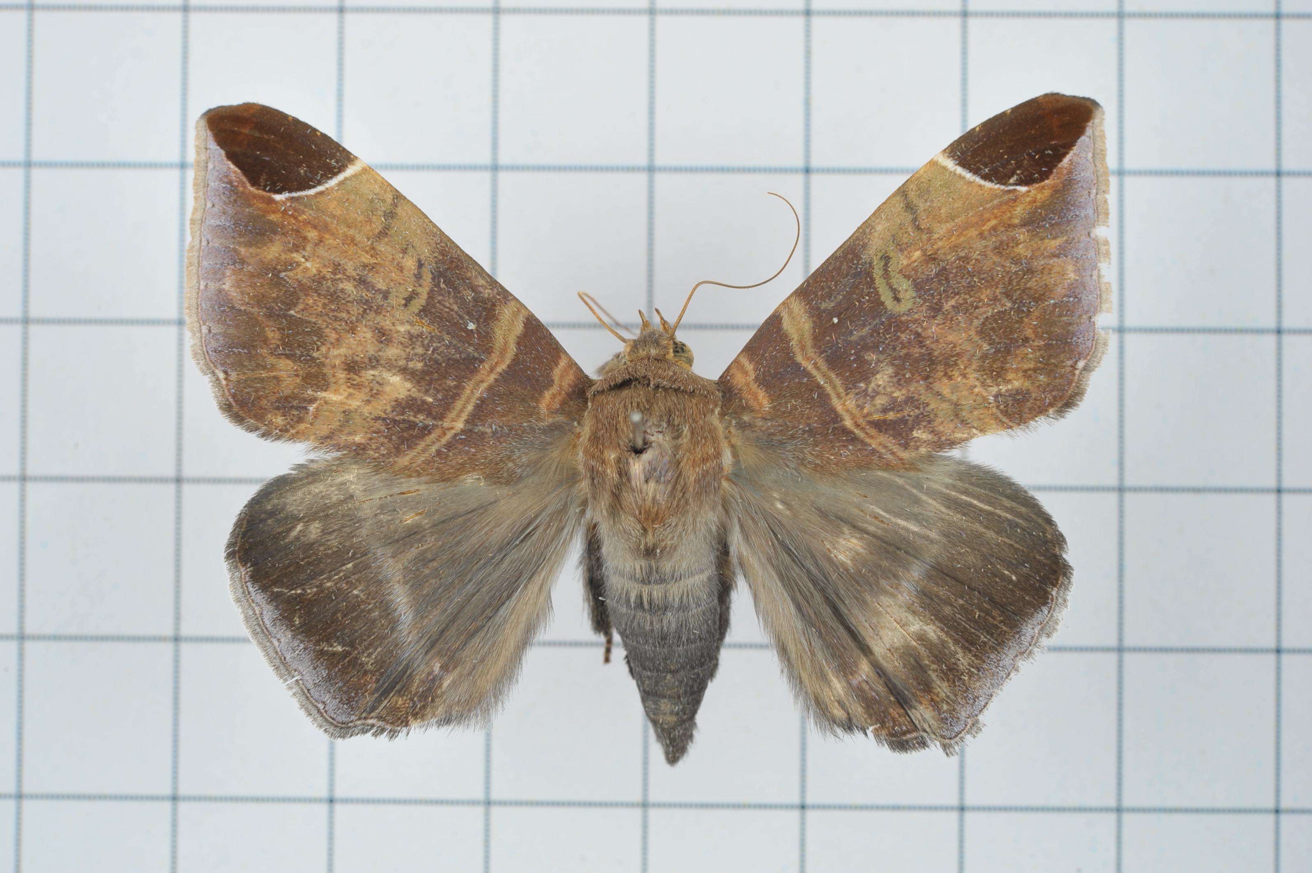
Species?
Pindara illibata
